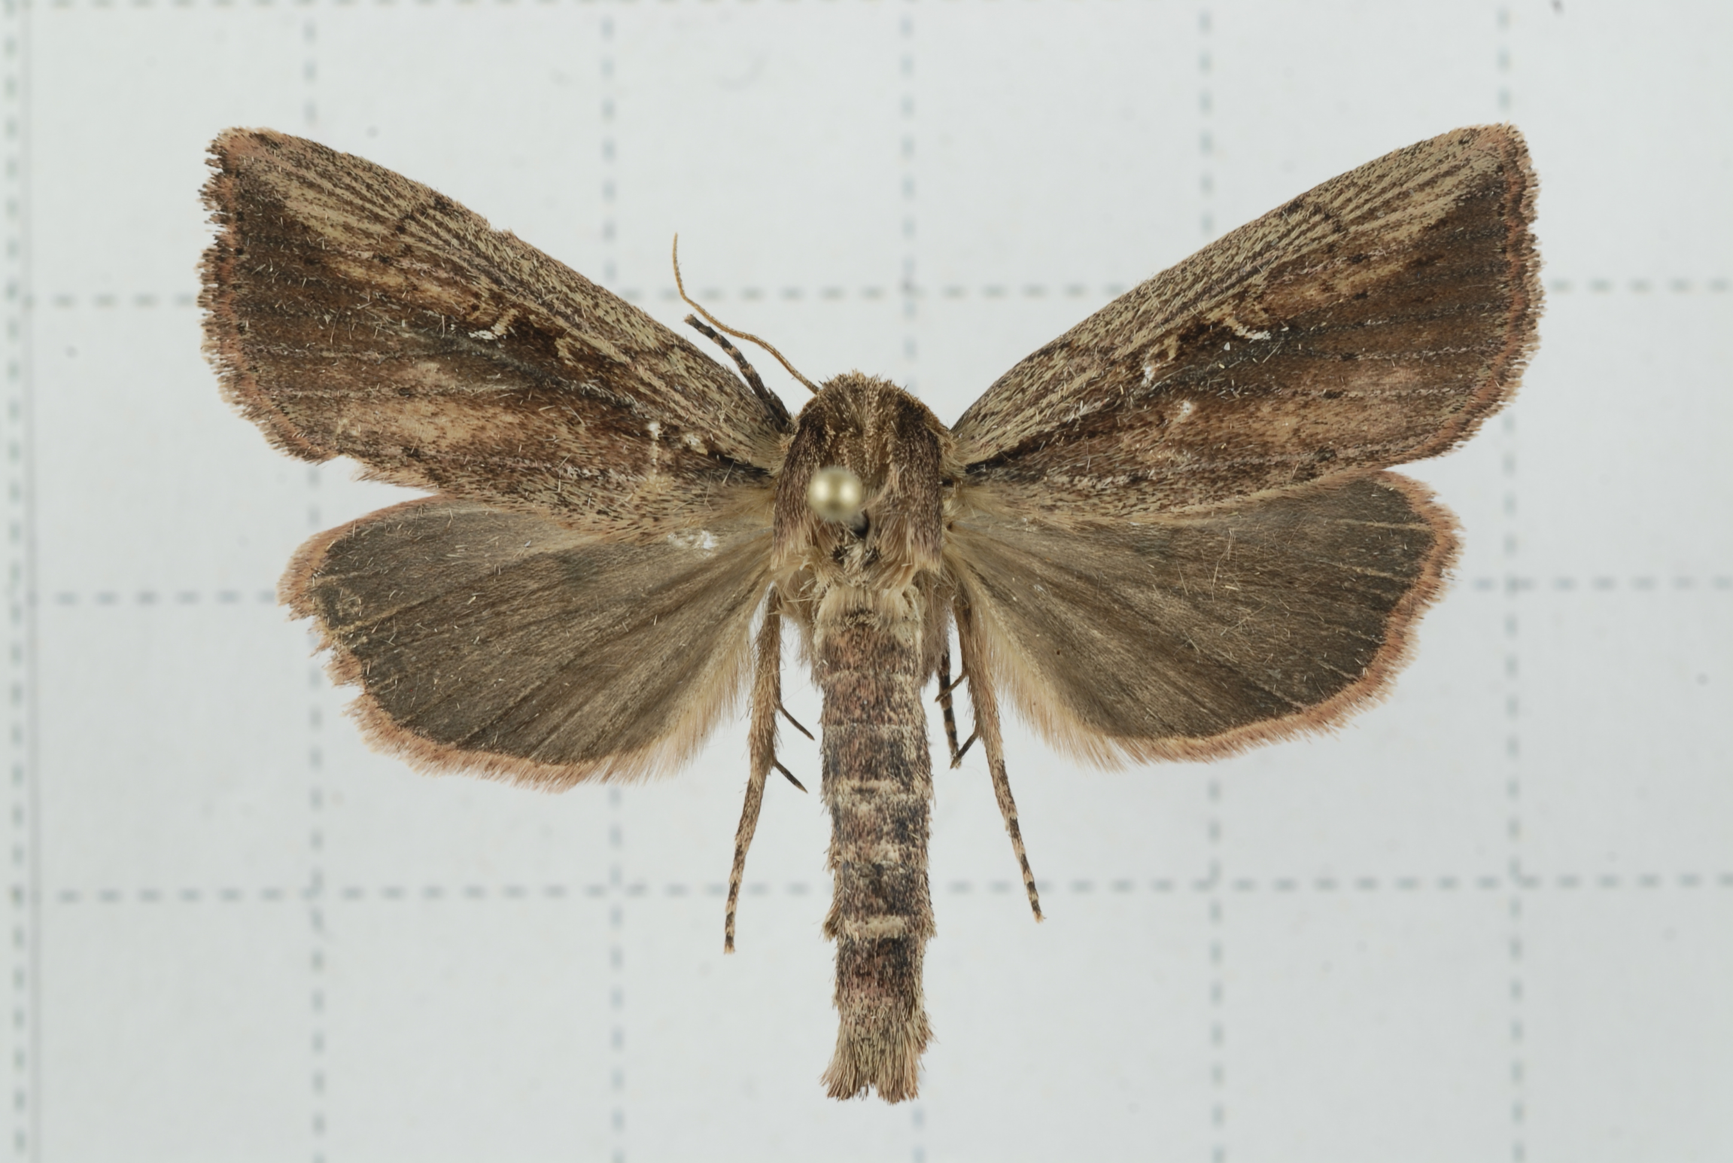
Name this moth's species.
Sesamia nigropunctata
